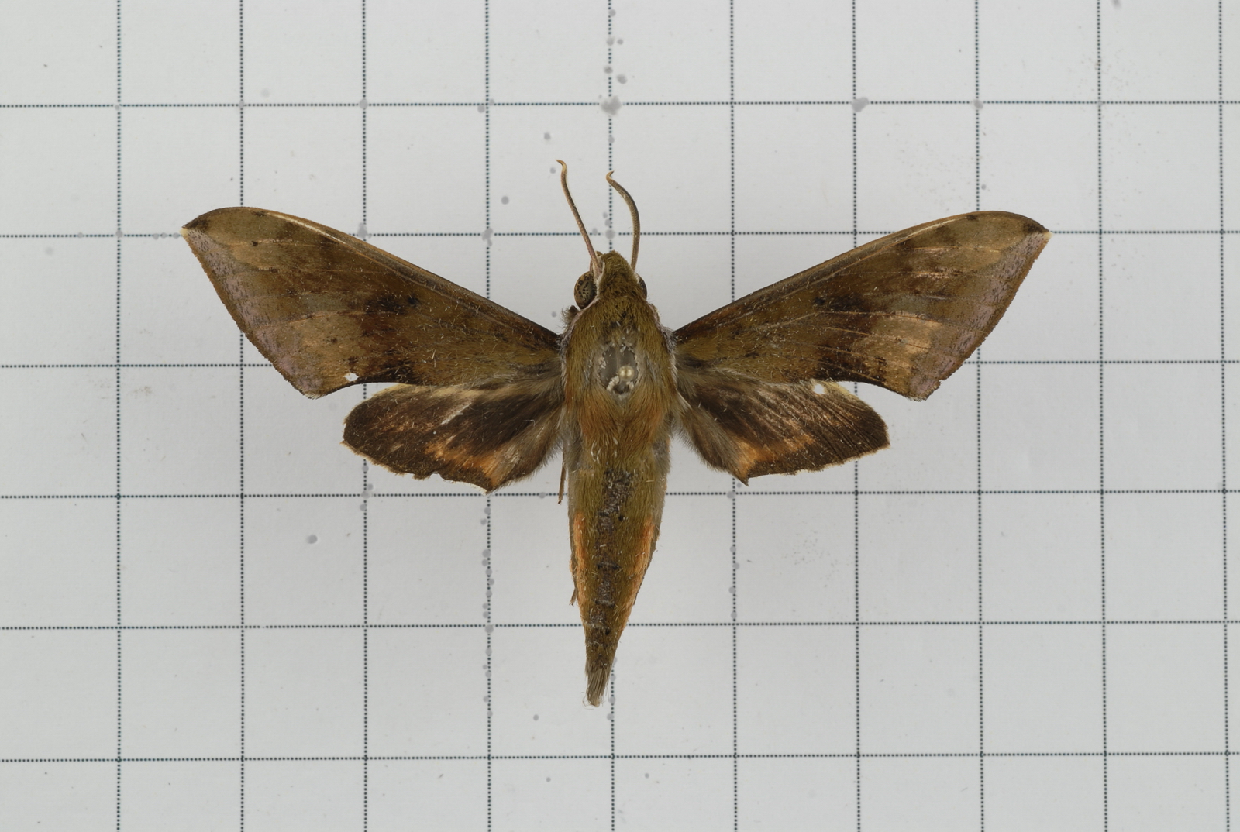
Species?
Rhagastis castor formosana
